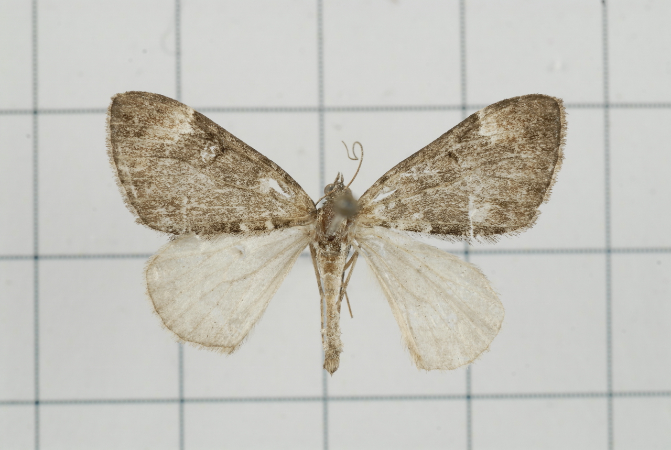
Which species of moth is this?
Dysstroma fumata
